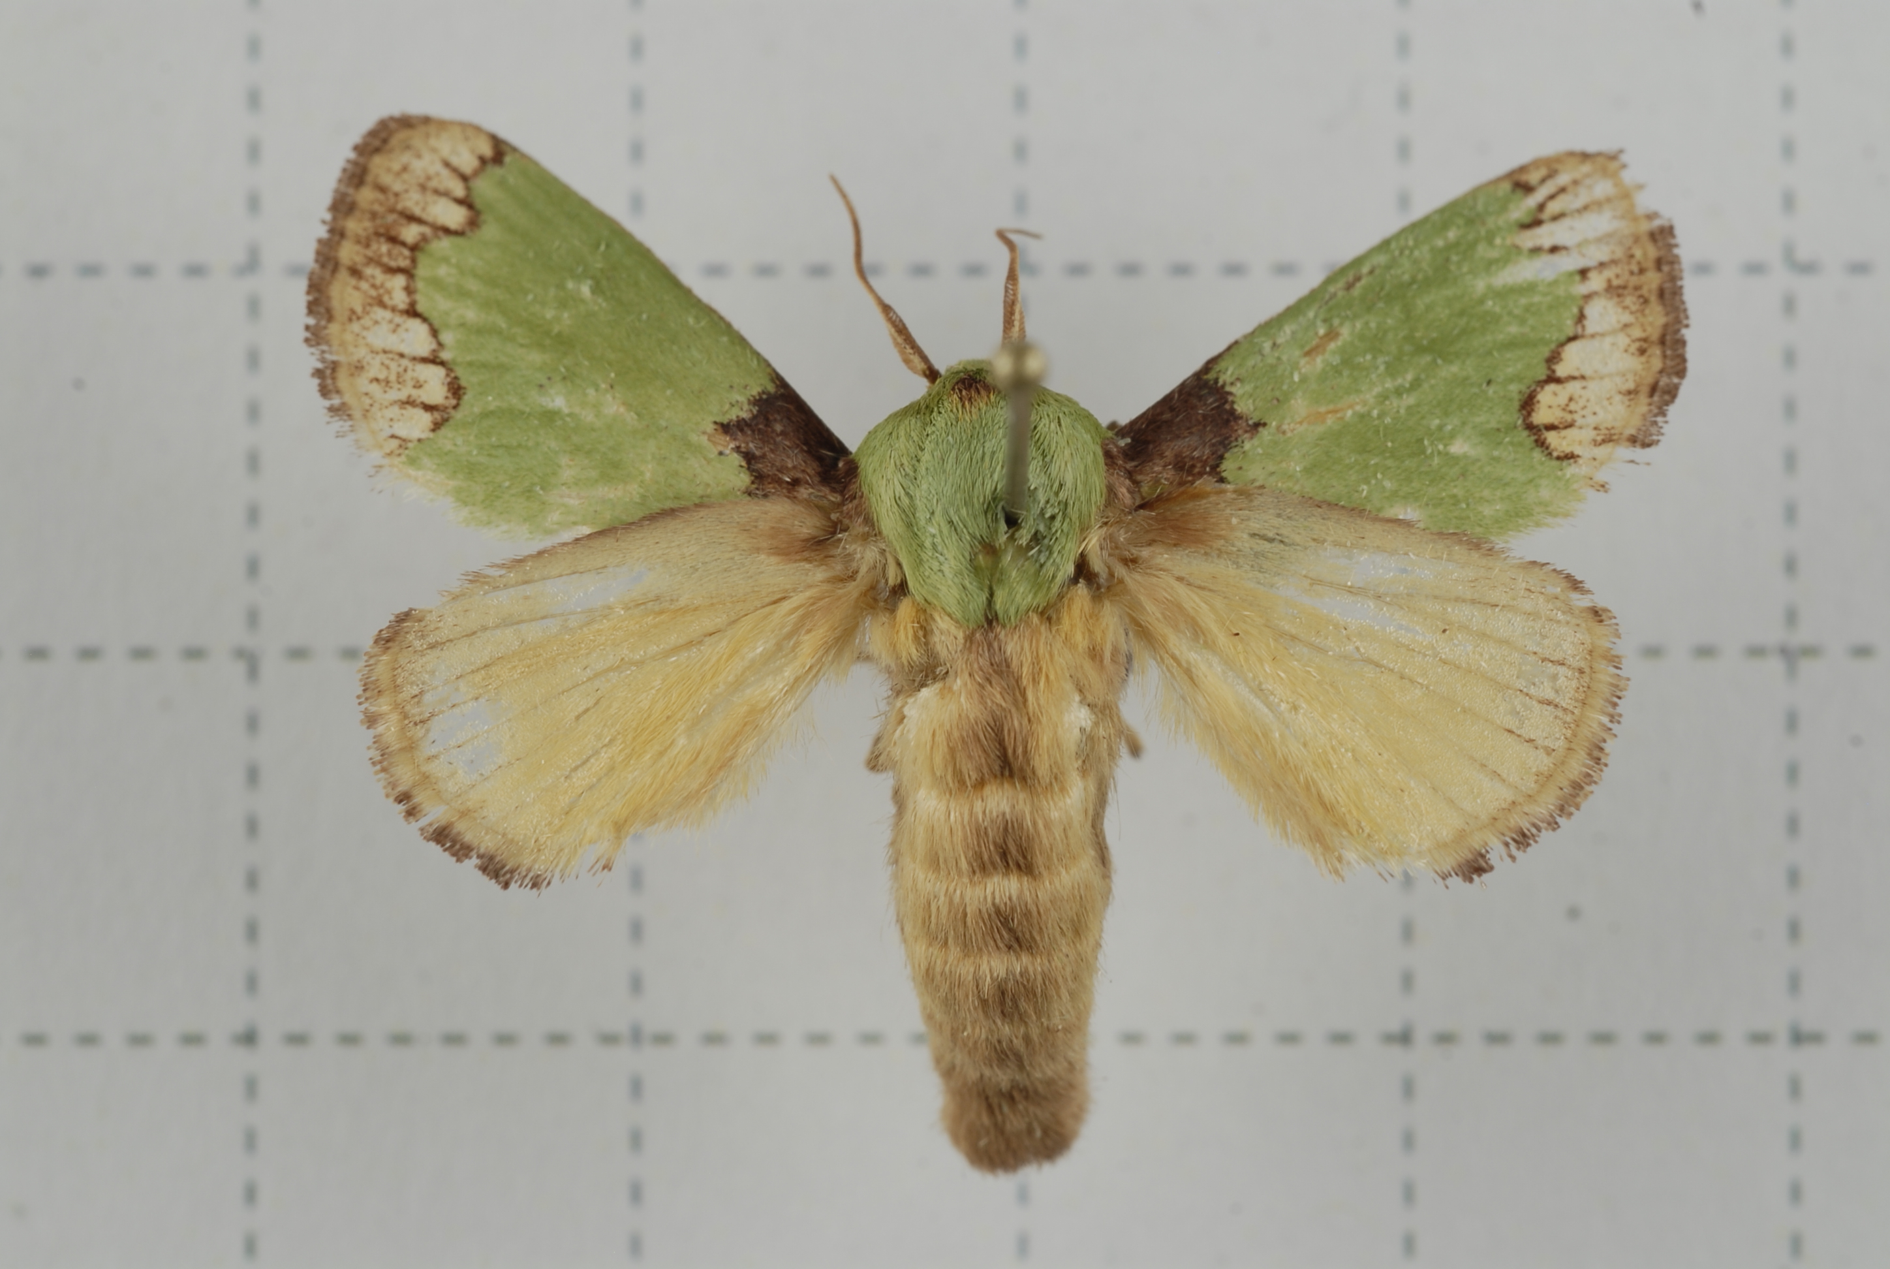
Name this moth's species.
Parasa consocia
